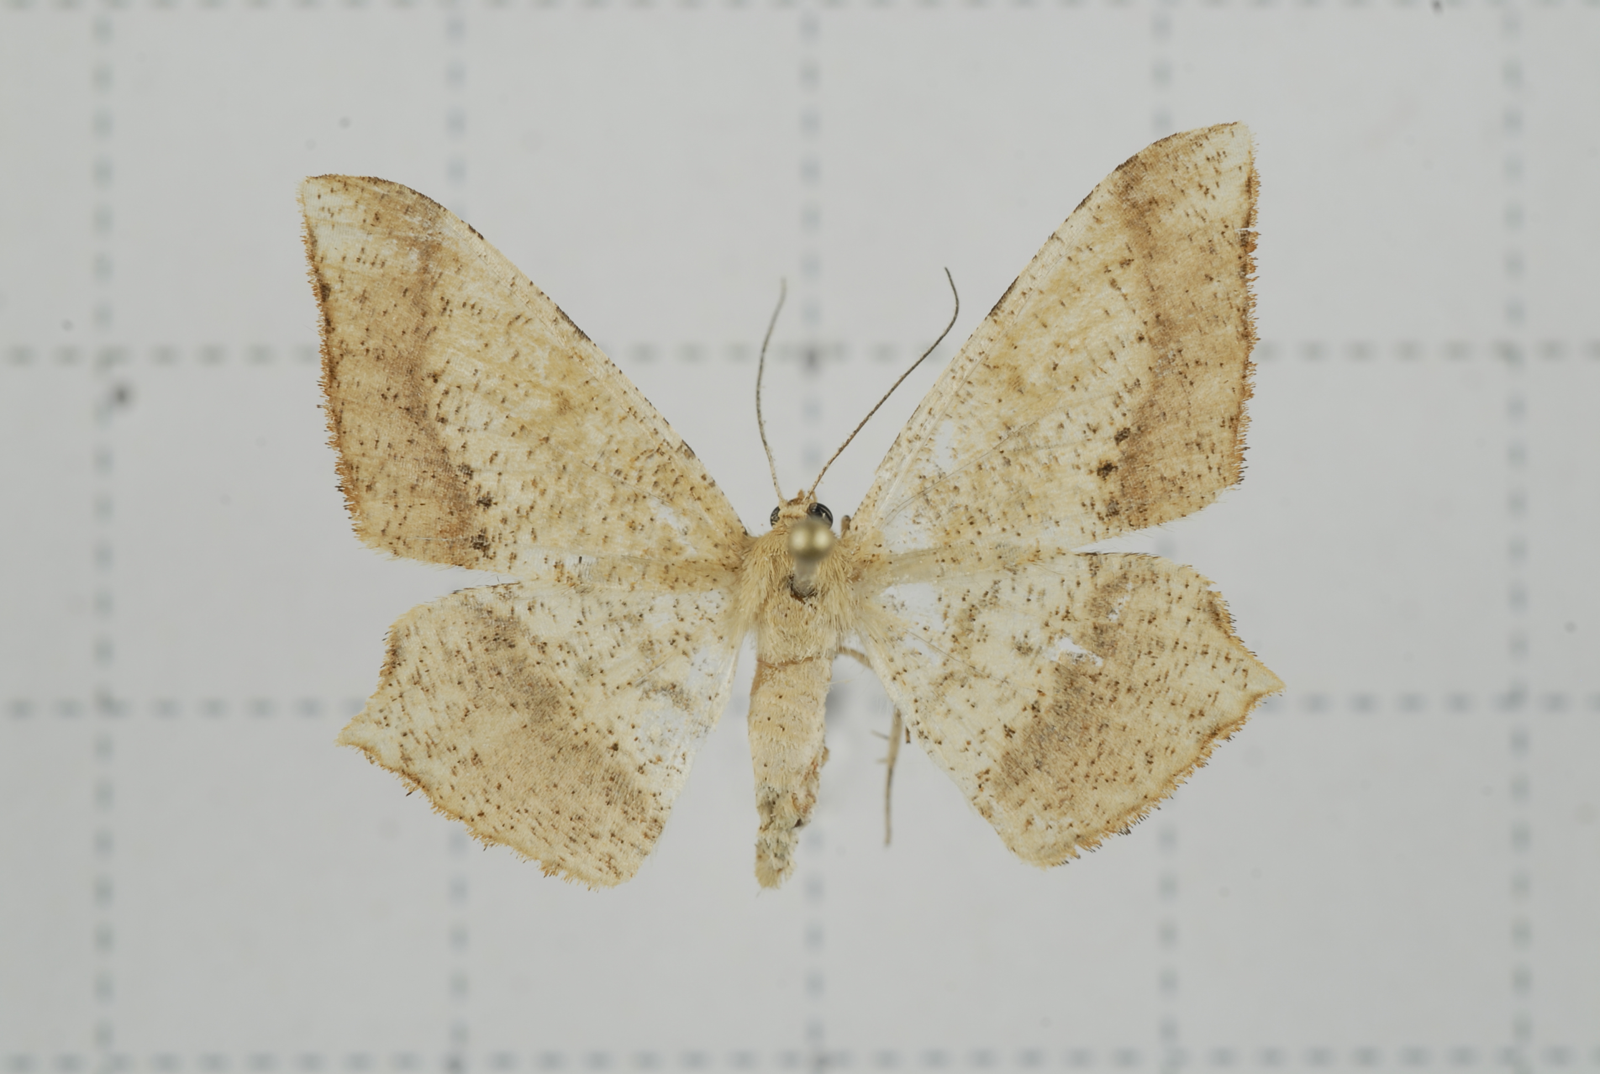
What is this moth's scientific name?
Krananda falcata
